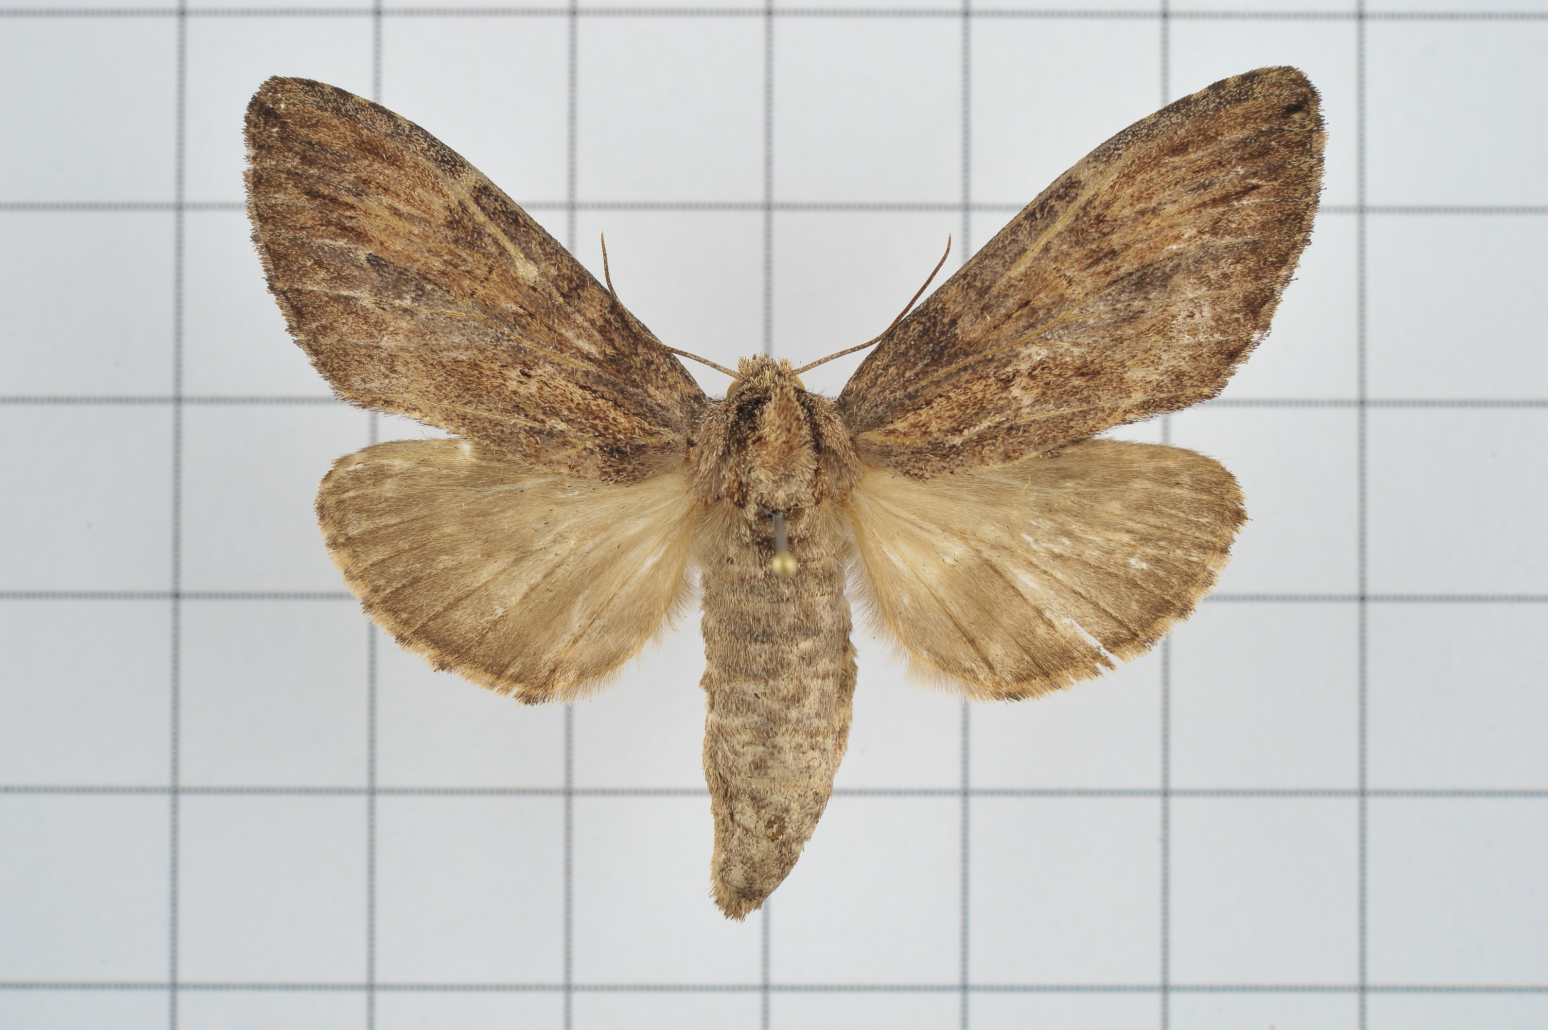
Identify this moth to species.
Allodontoides tenebrosa
